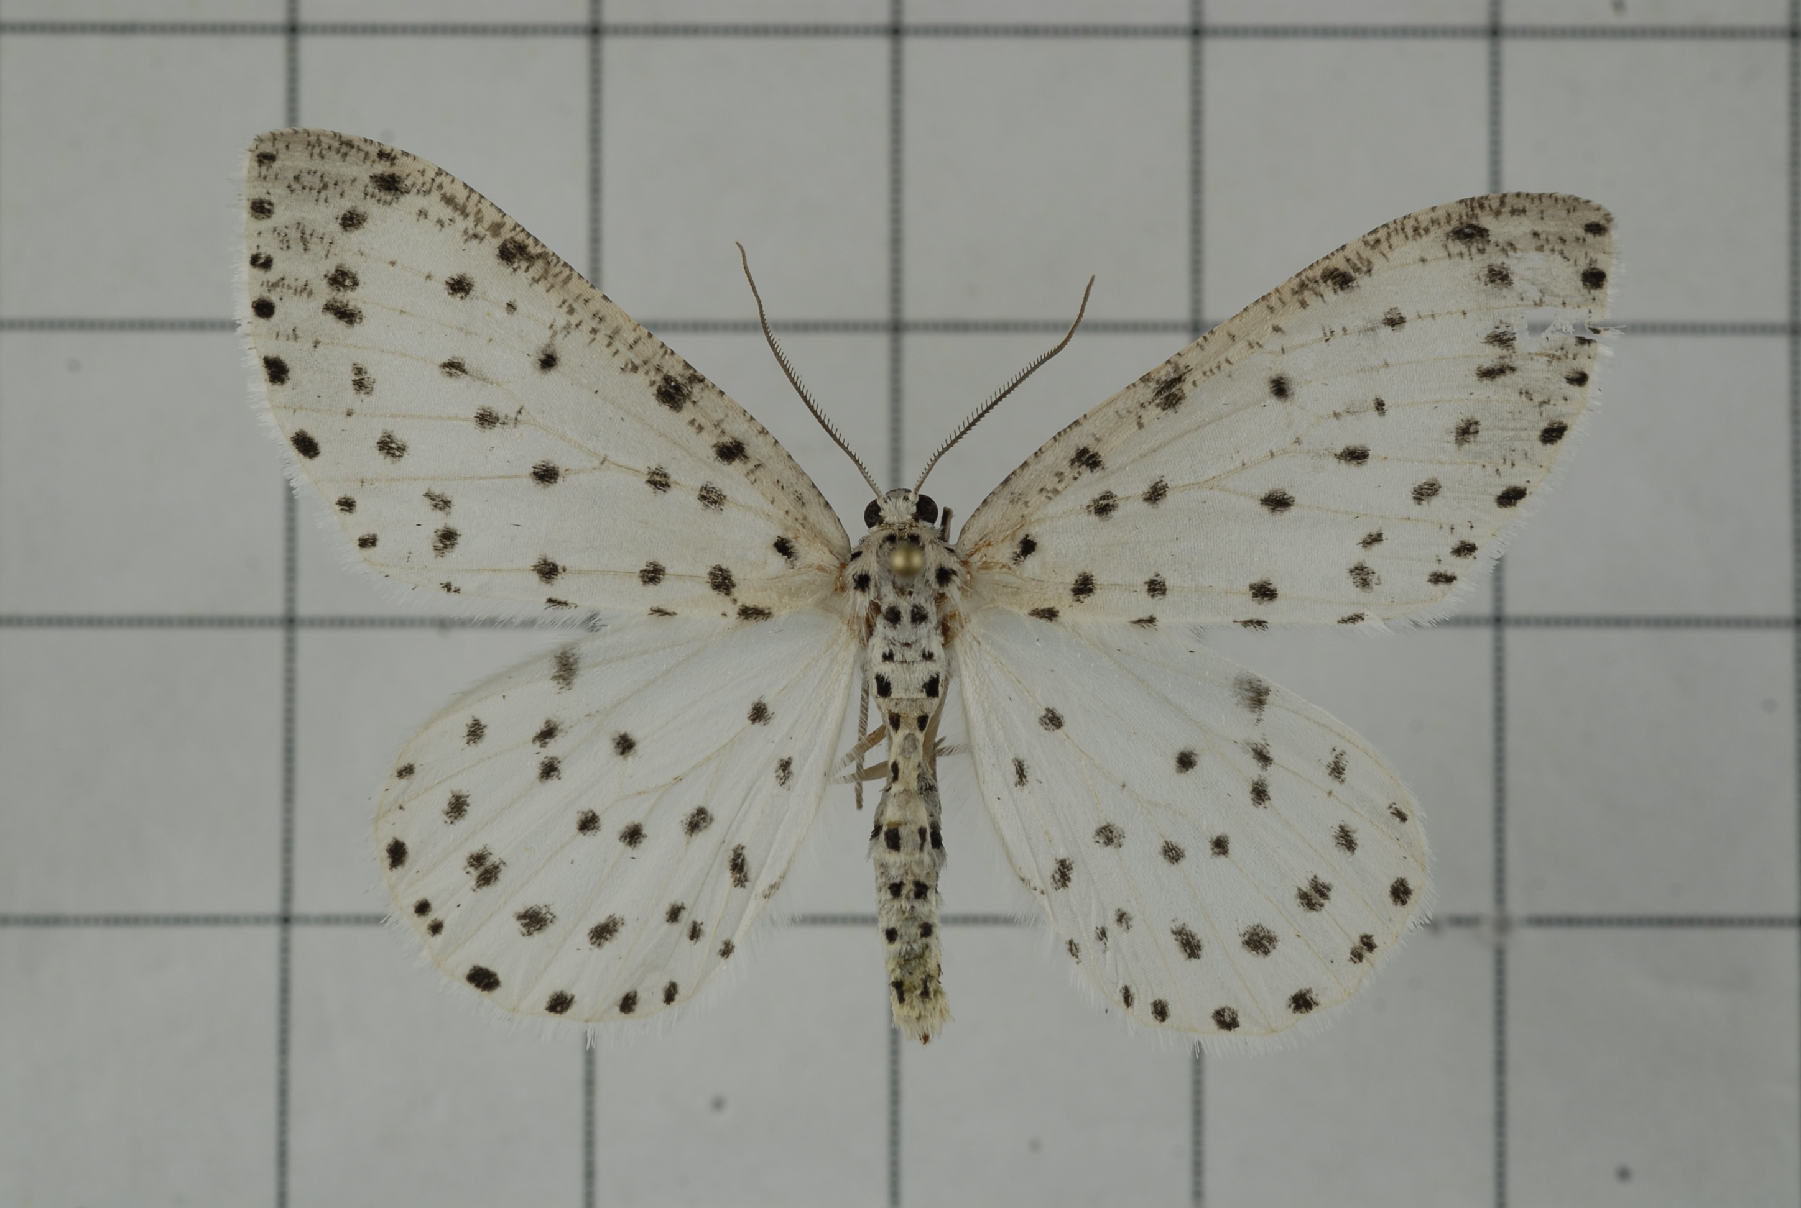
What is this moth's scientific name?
Xenoplia trivialis
